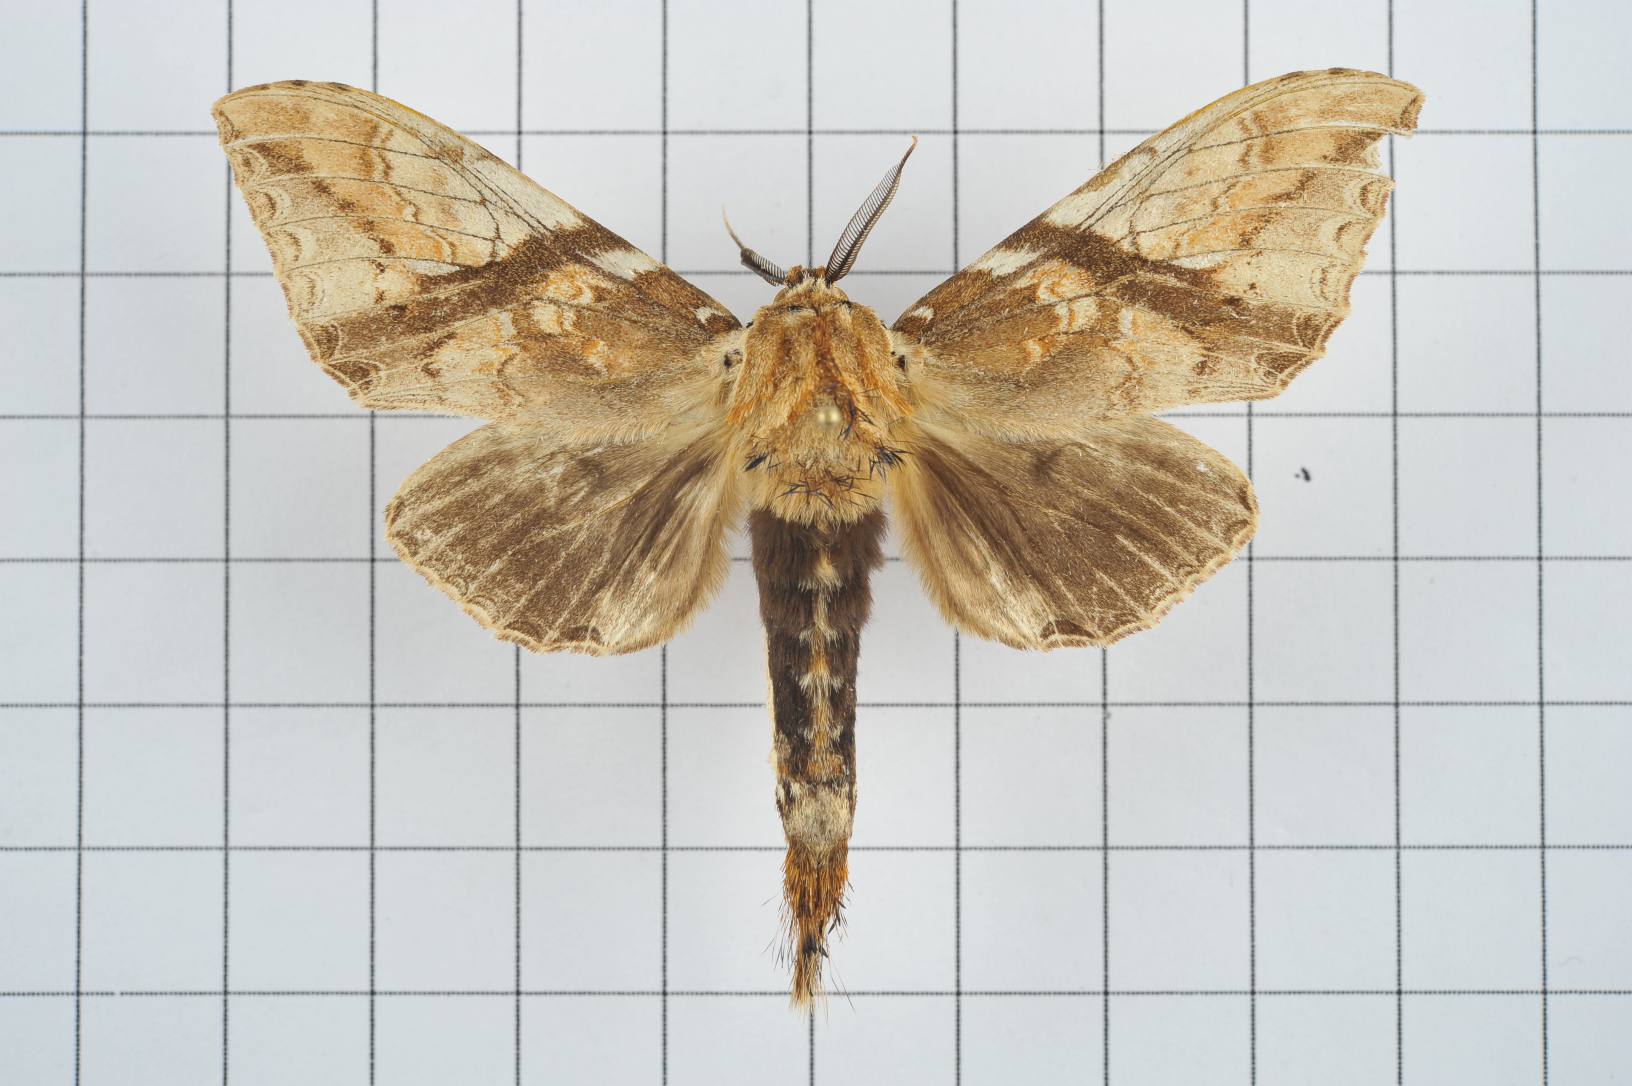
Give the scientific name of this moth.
Dudusa nobilis
